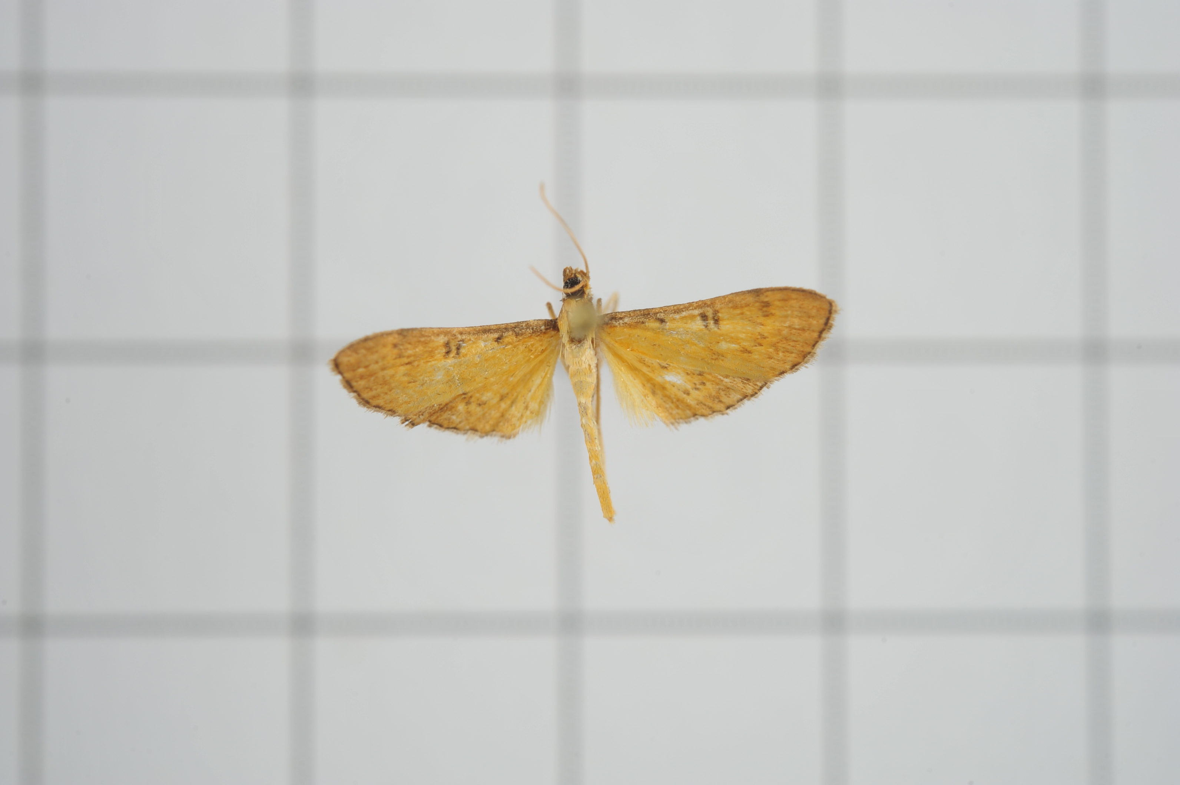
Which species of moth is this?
Tatobotys janapalis
